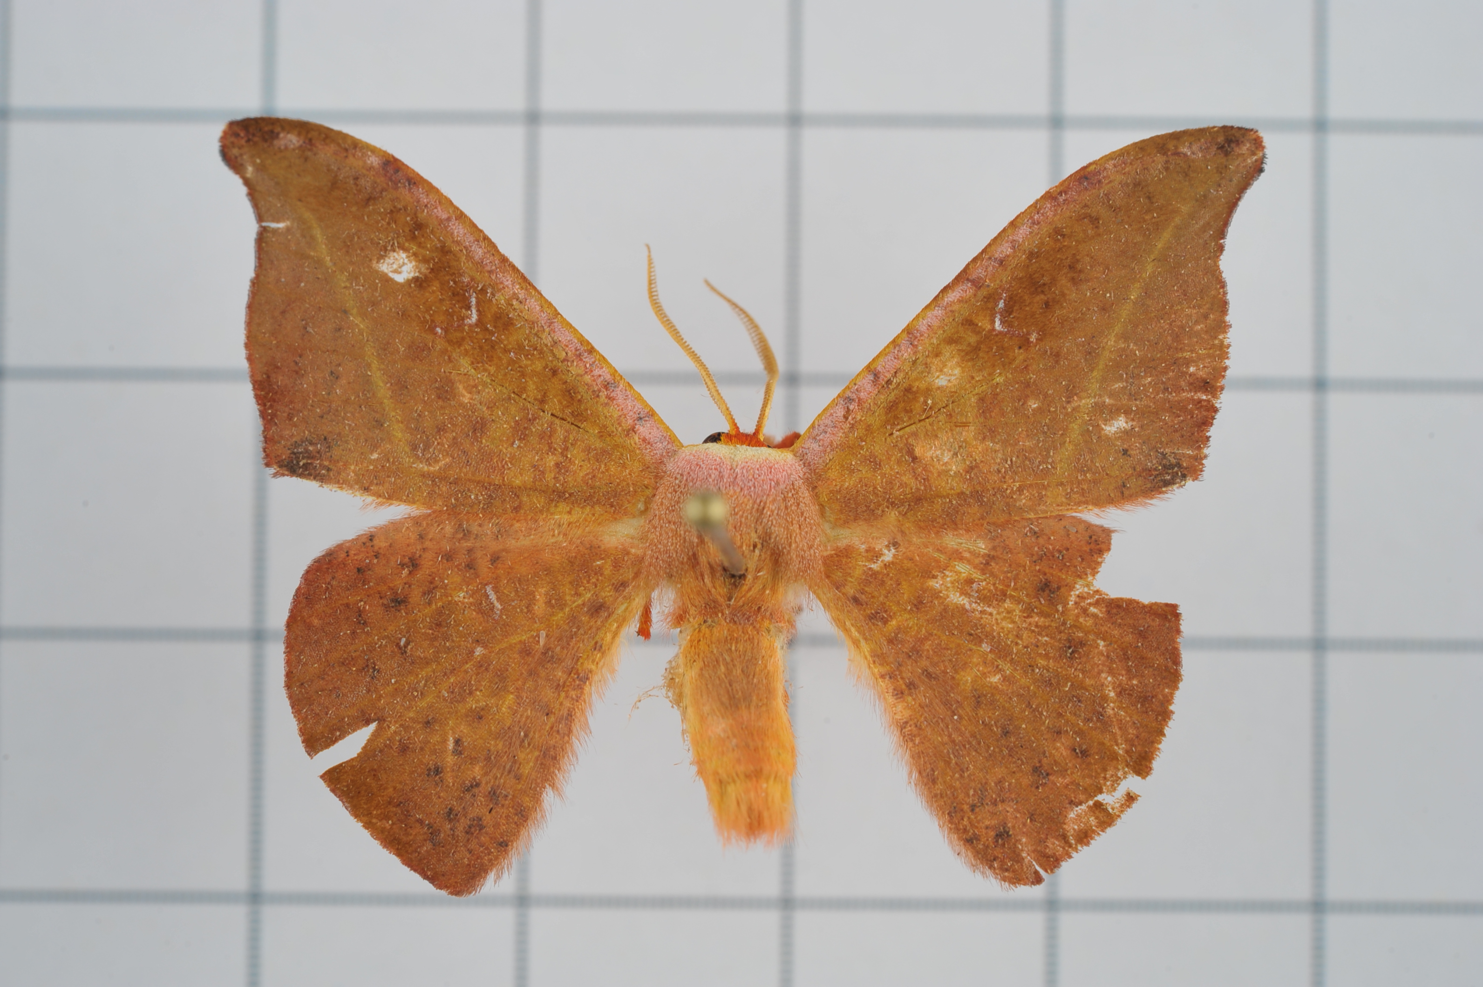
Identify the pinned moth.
Oreta extensa
